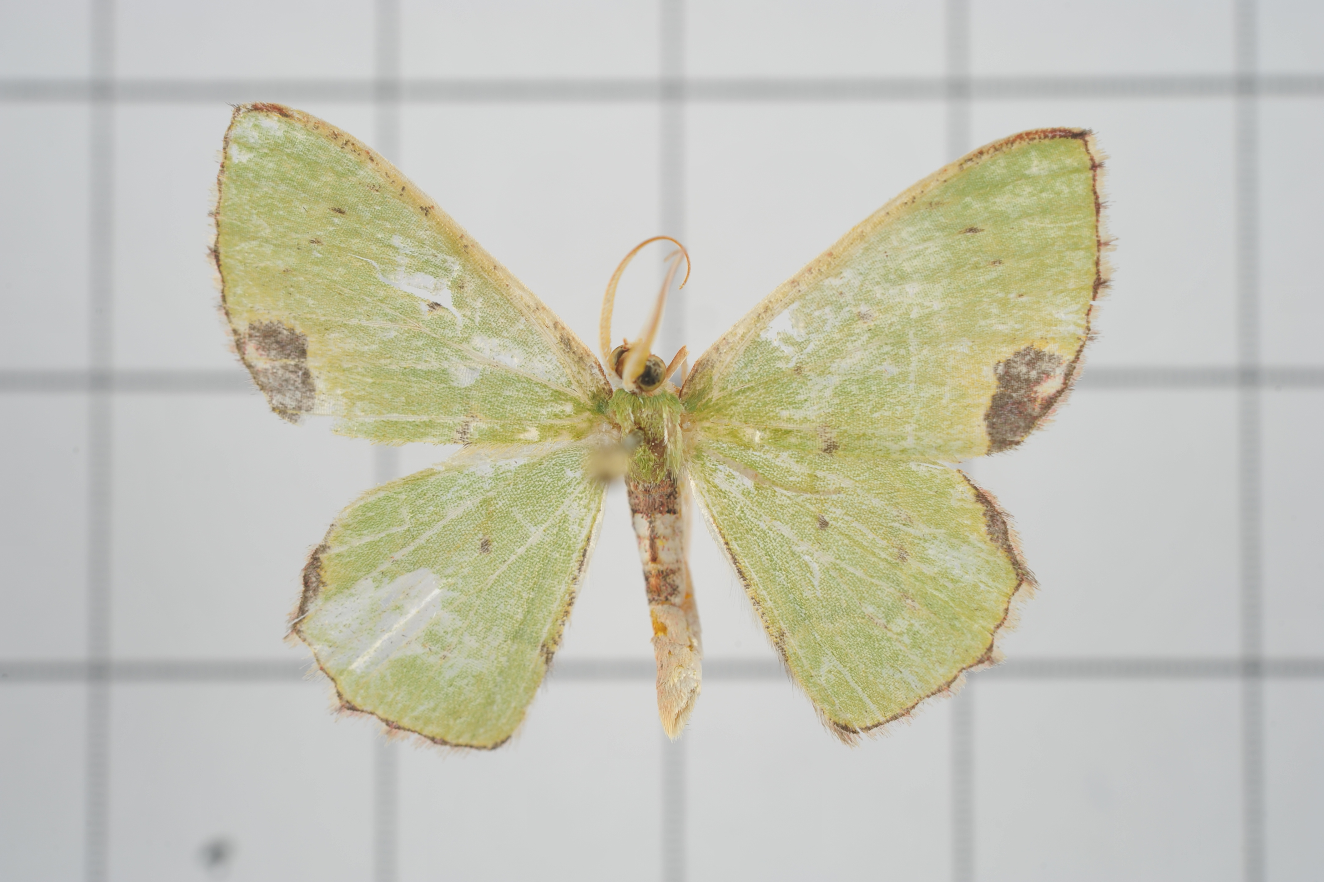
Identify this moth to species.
Spaniocentra hollowayi
